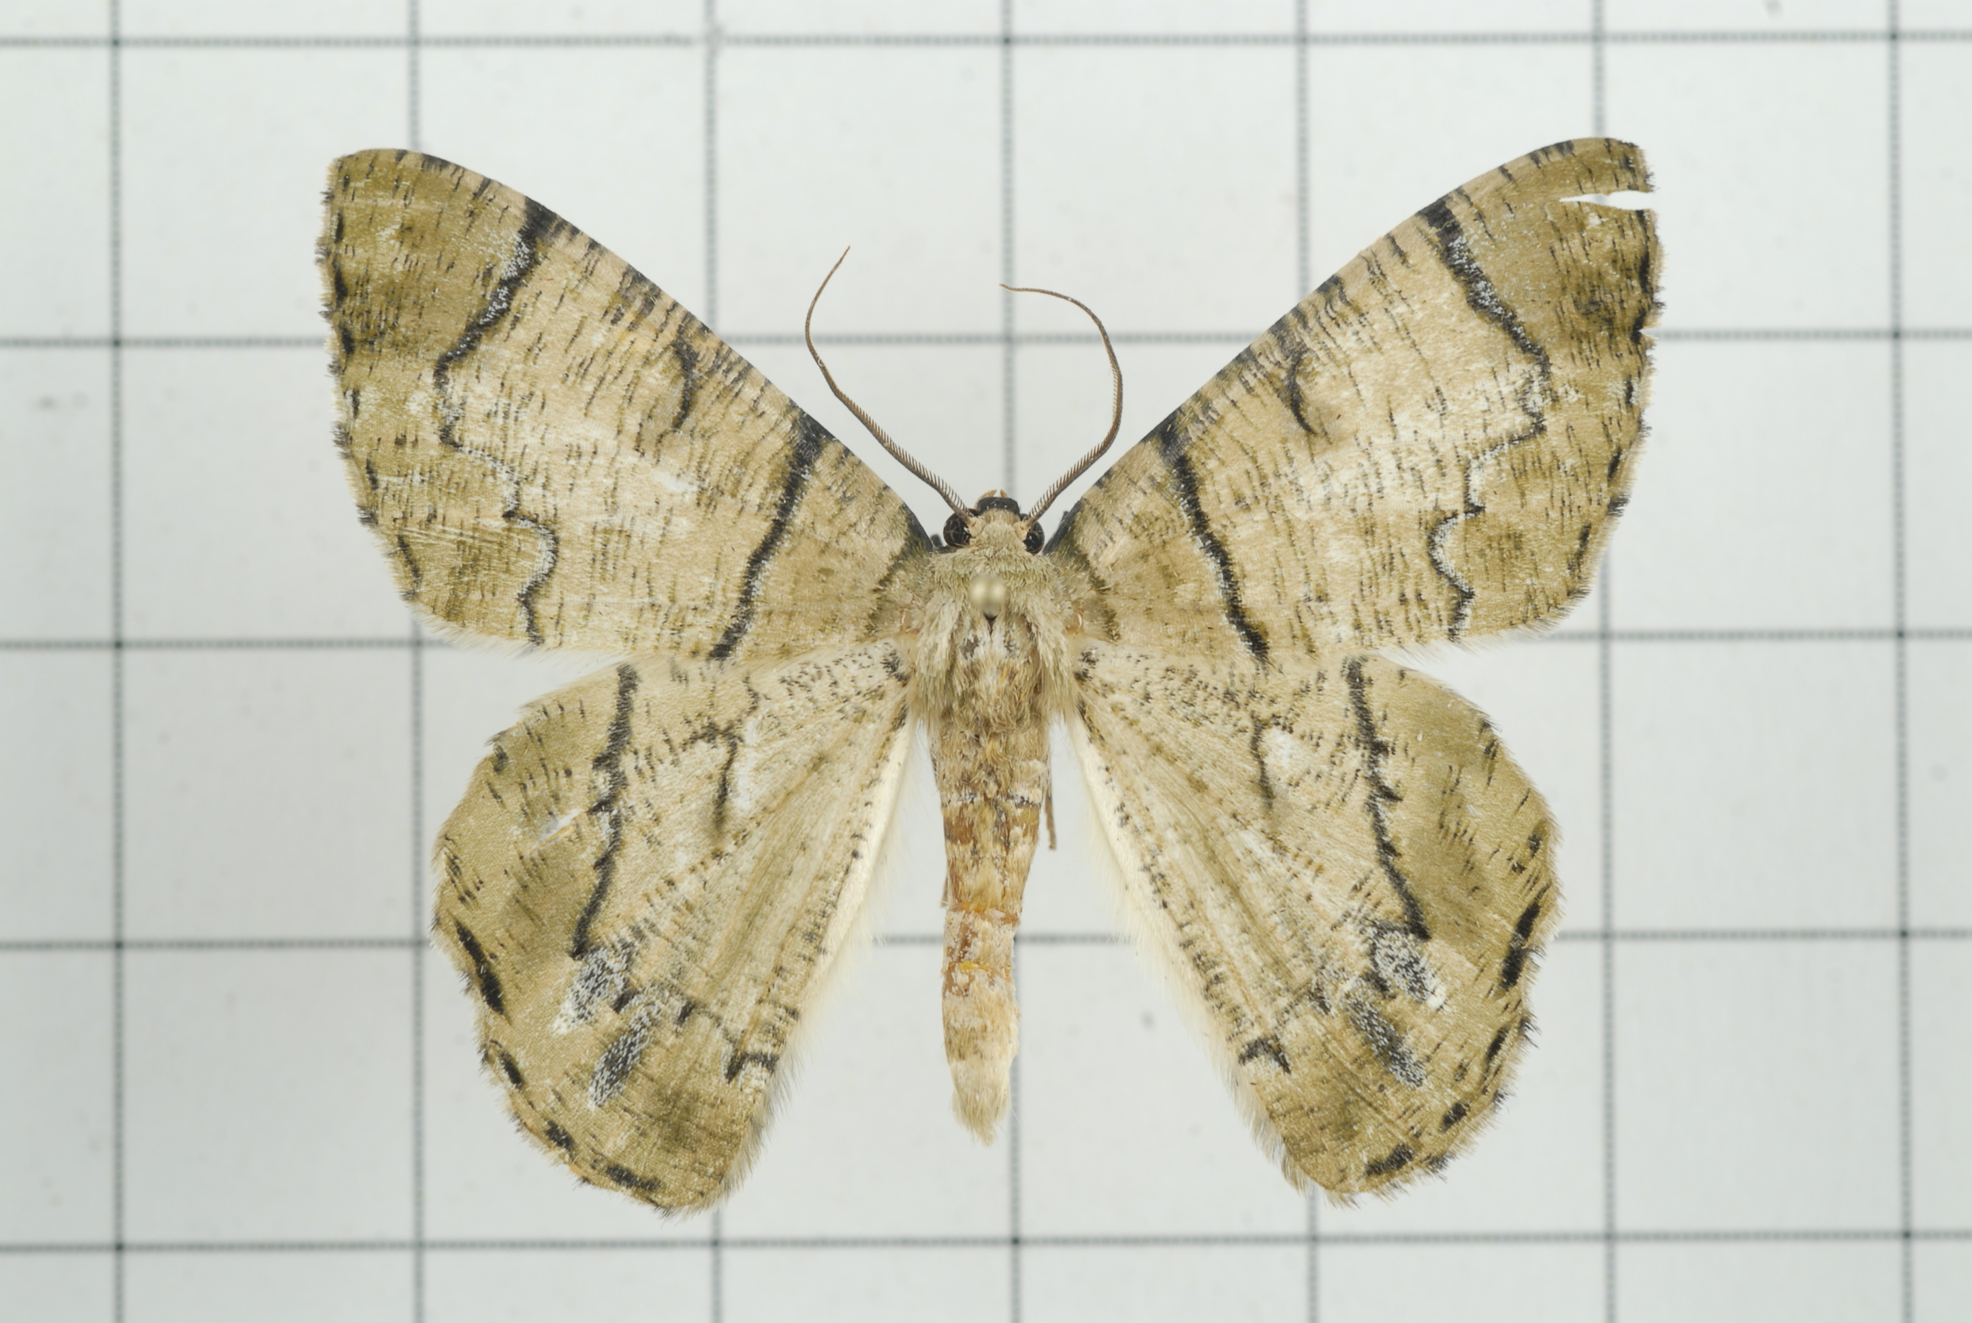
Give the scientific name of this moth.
Lophophelma iterans onerosus
